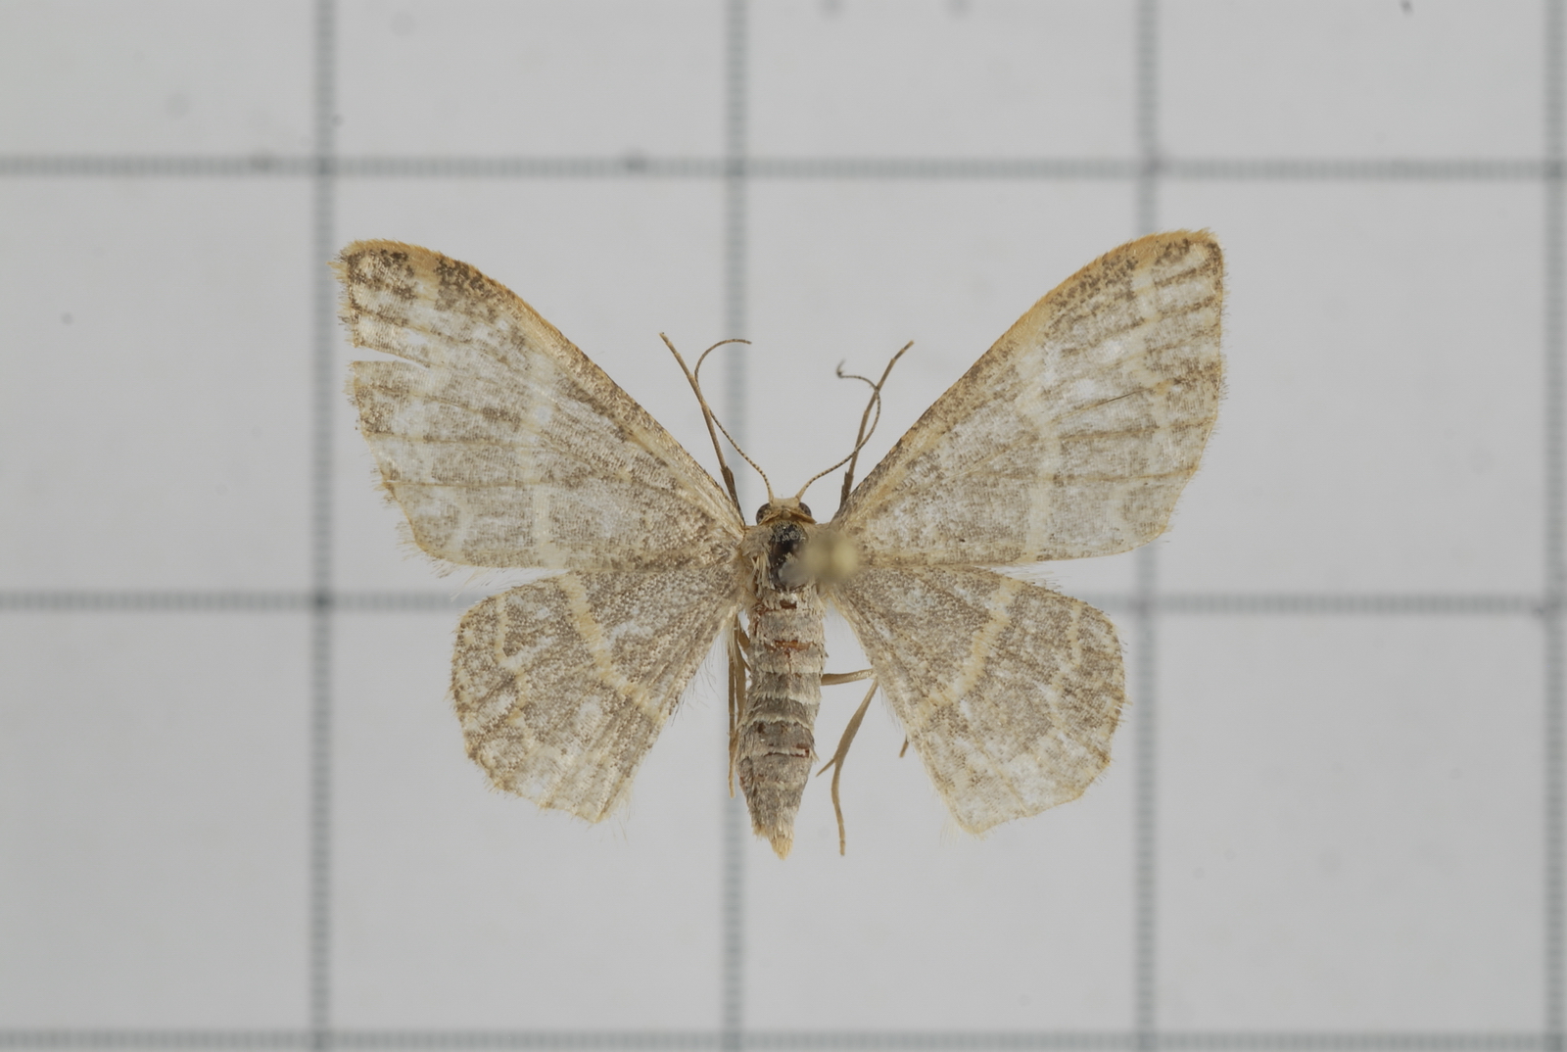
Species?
Lophophleps informis
